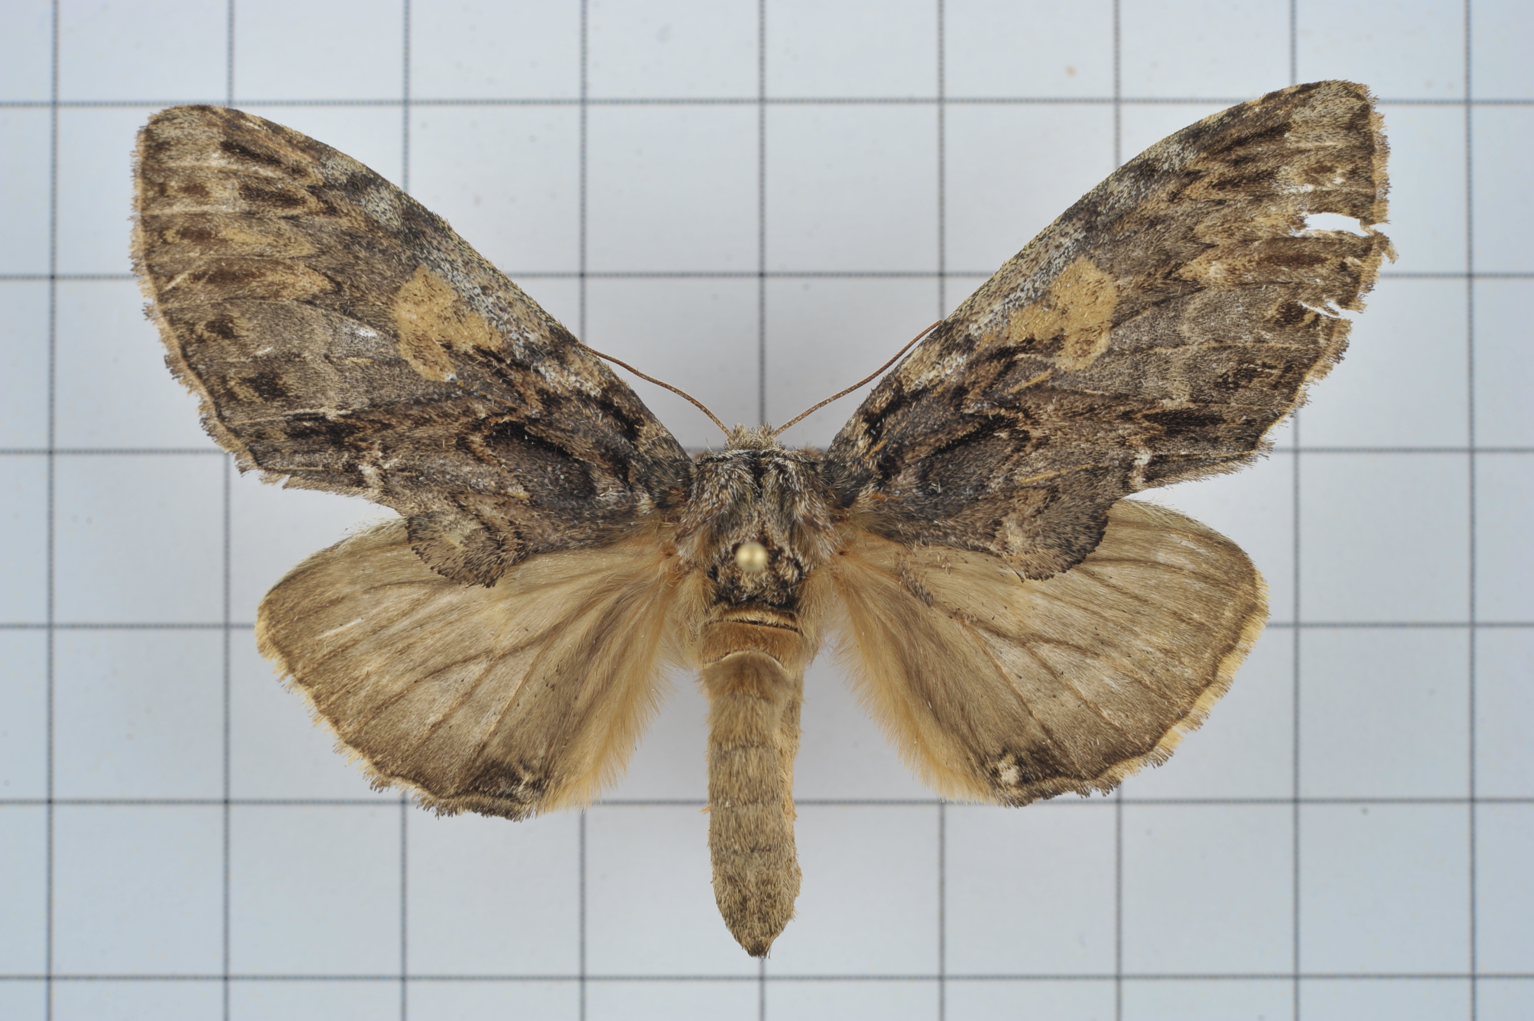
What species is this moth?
Rachiades lichenicolor albimaculata
